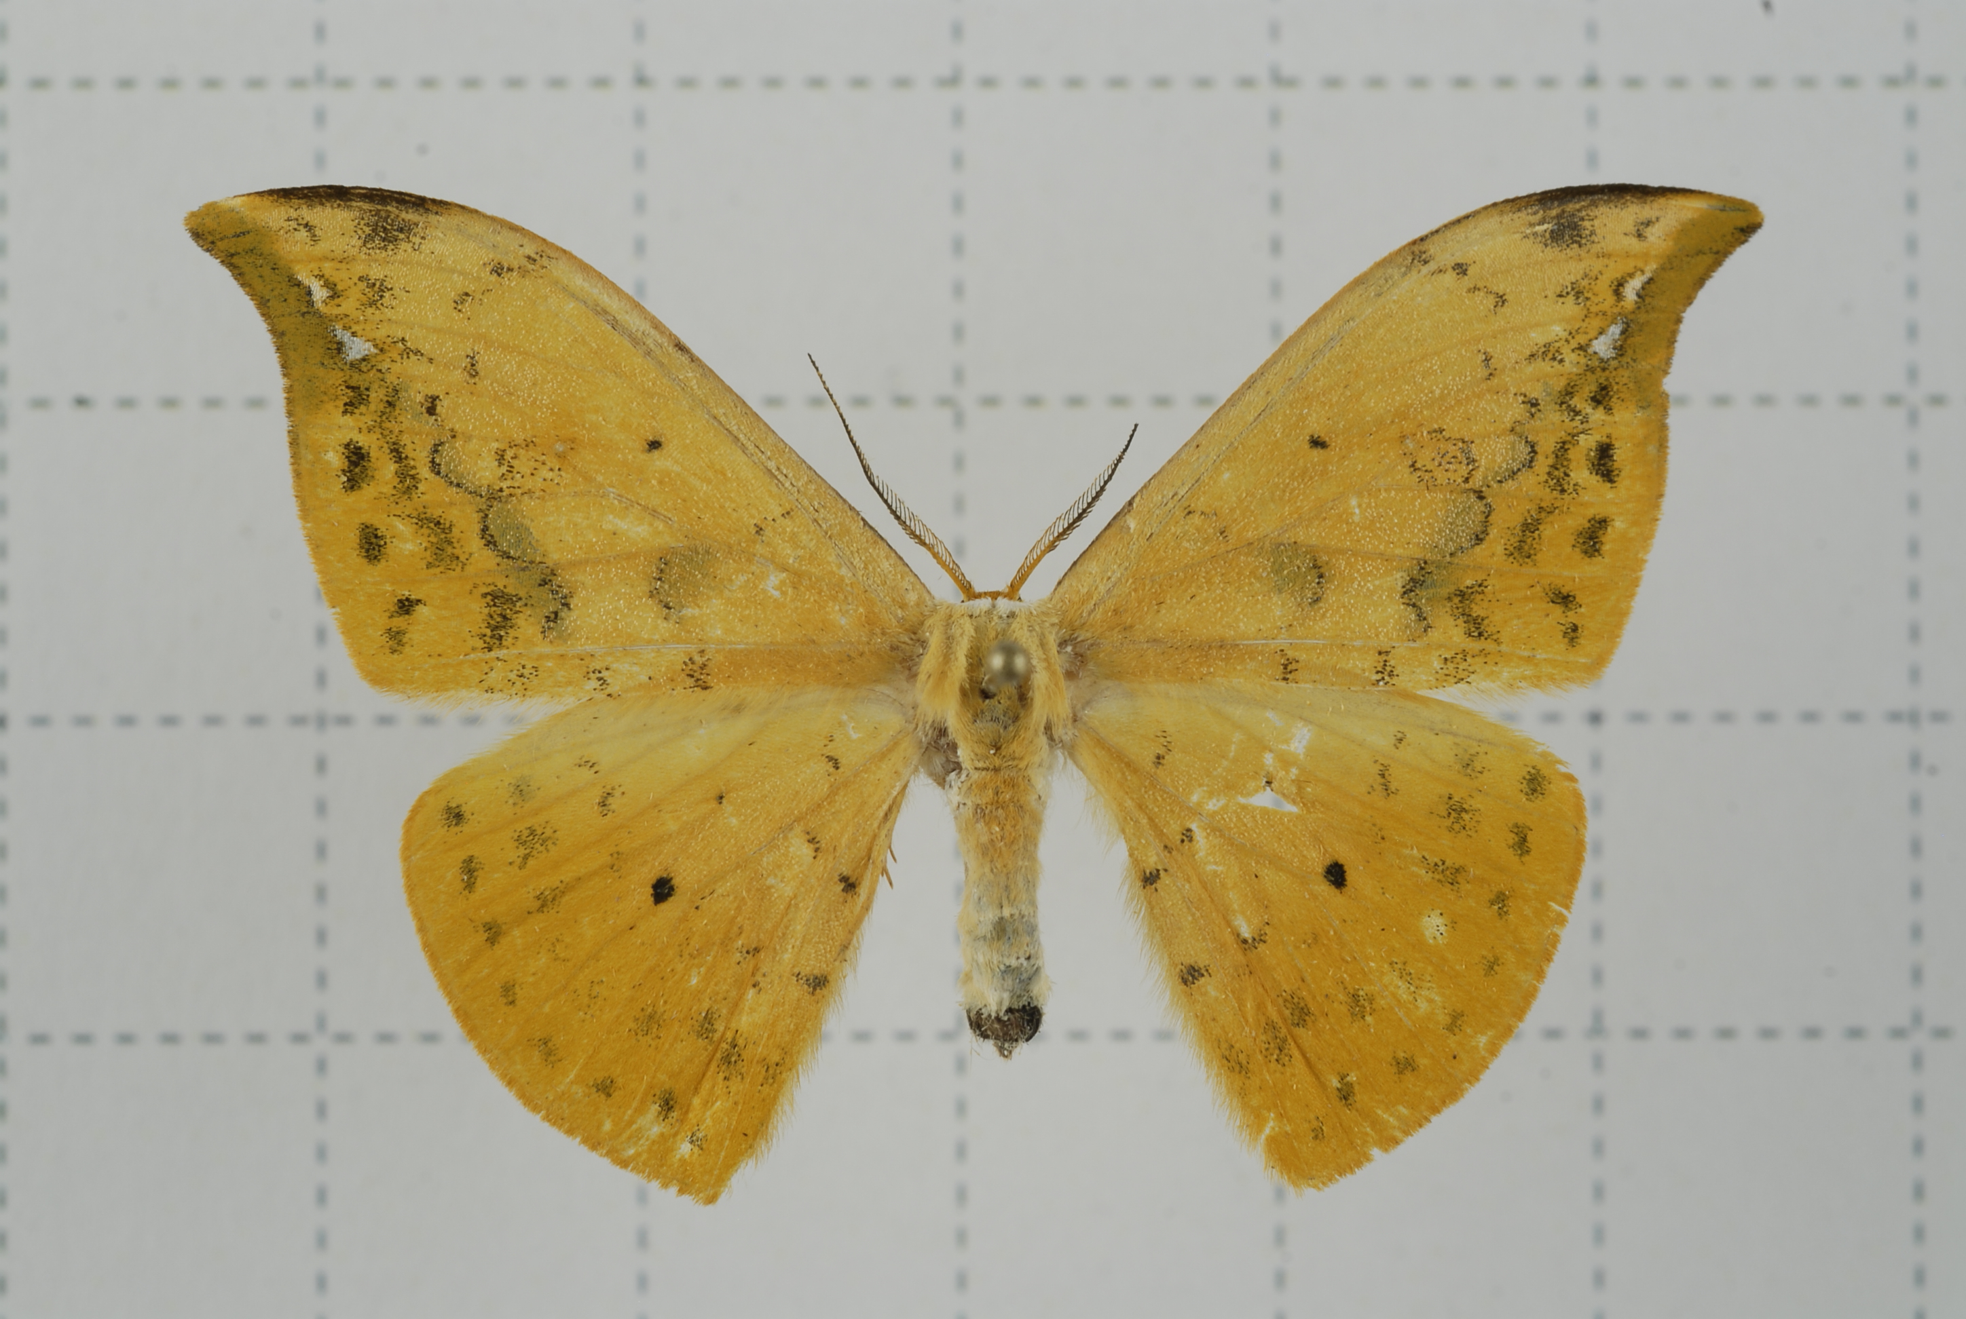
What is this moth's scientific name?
Tridrepana flava flava
